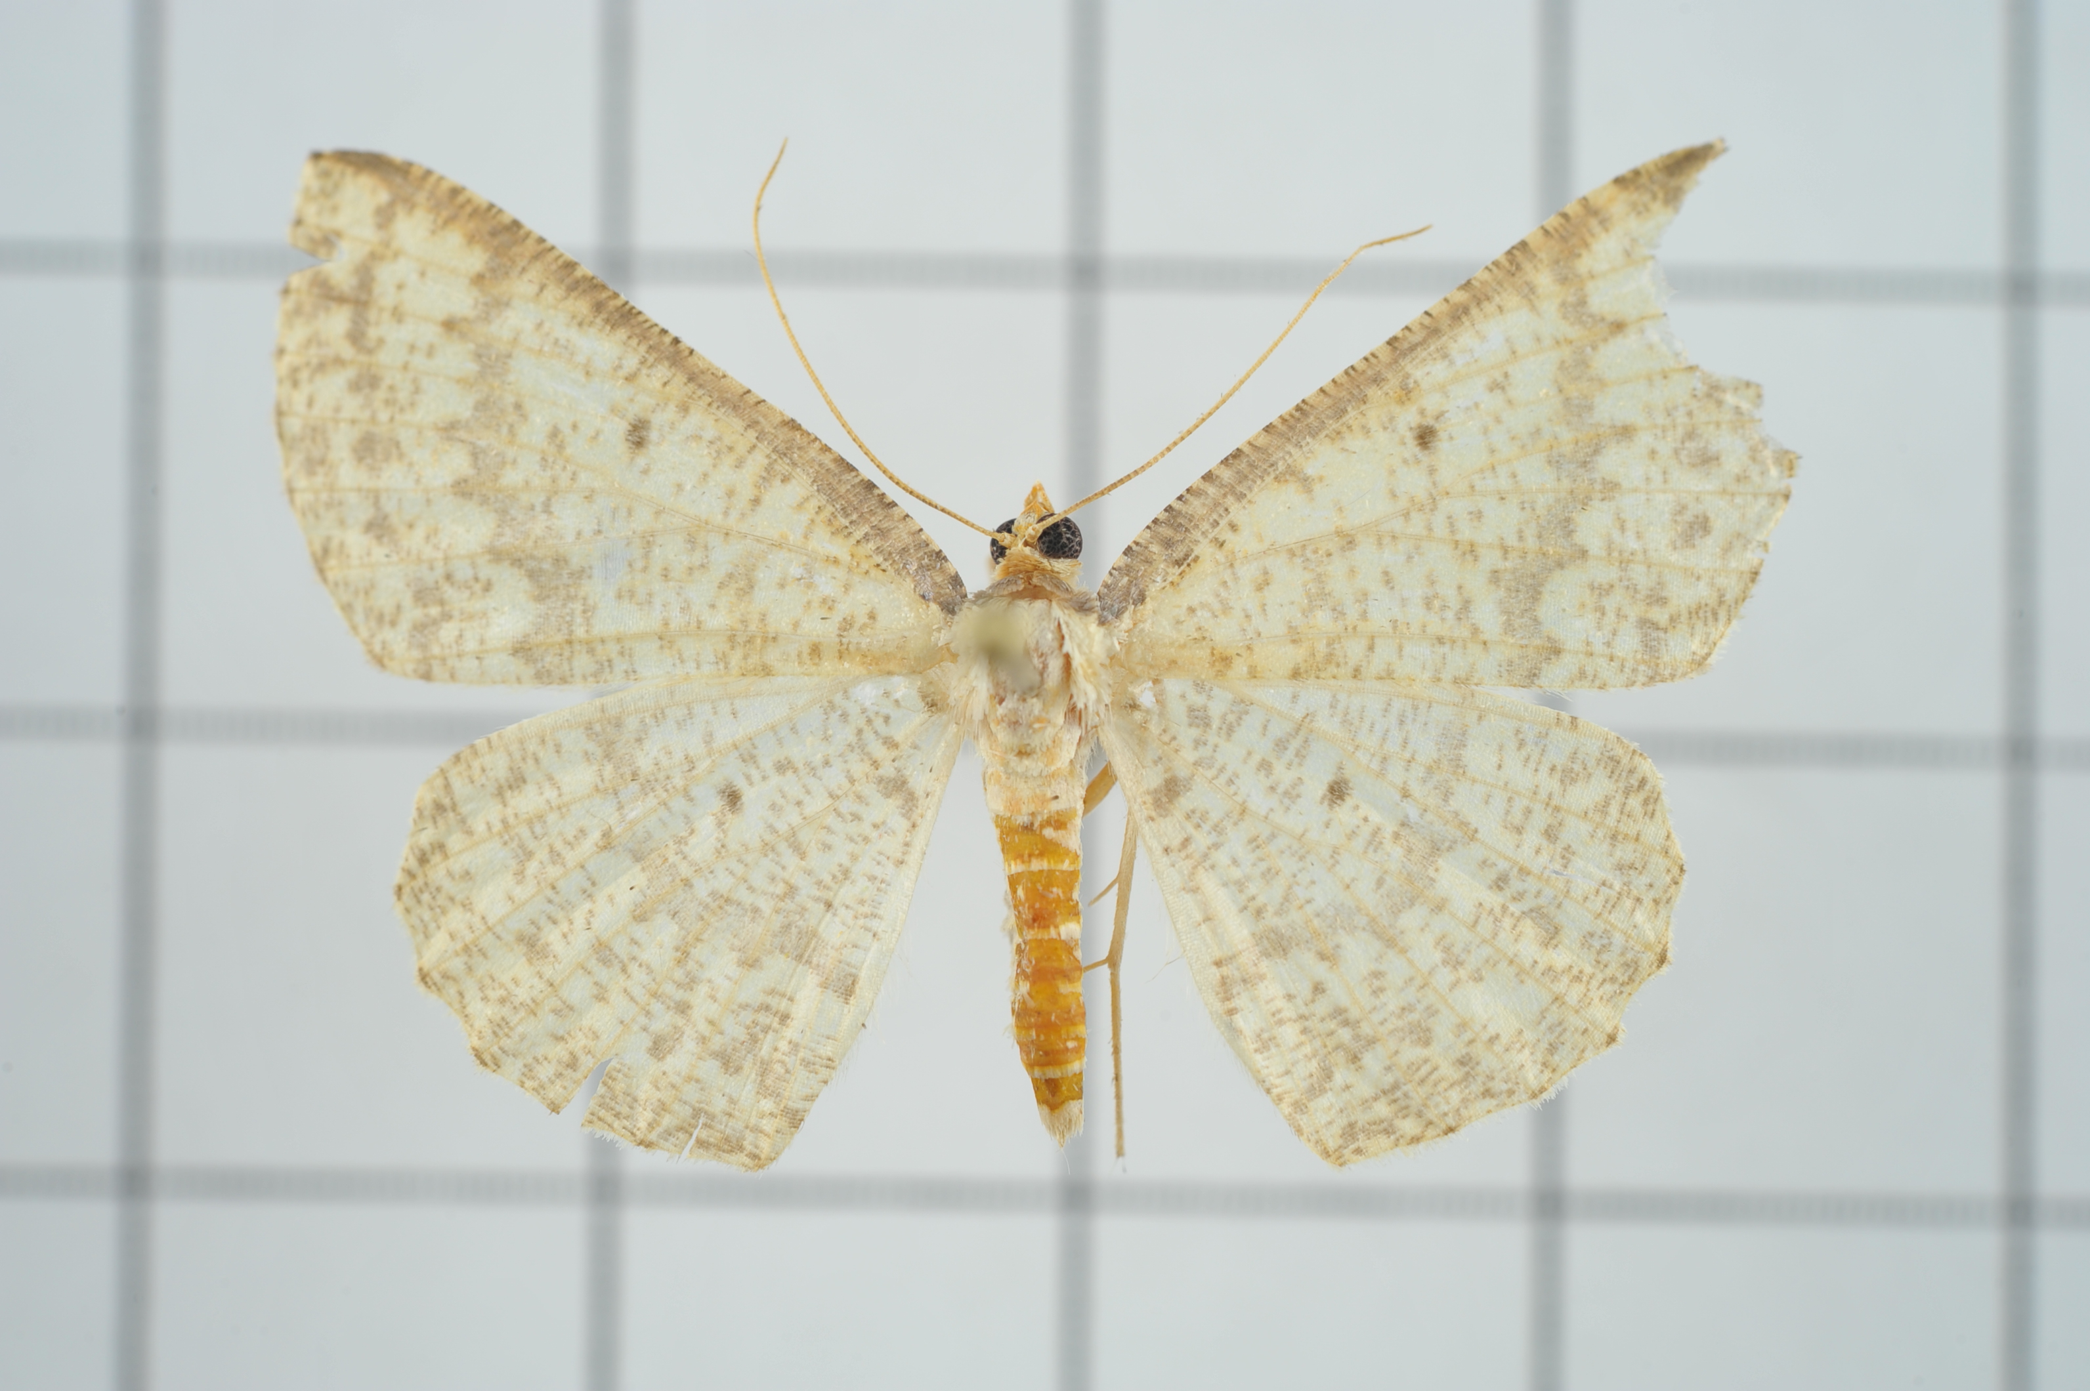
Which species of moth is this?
Synegia esther
